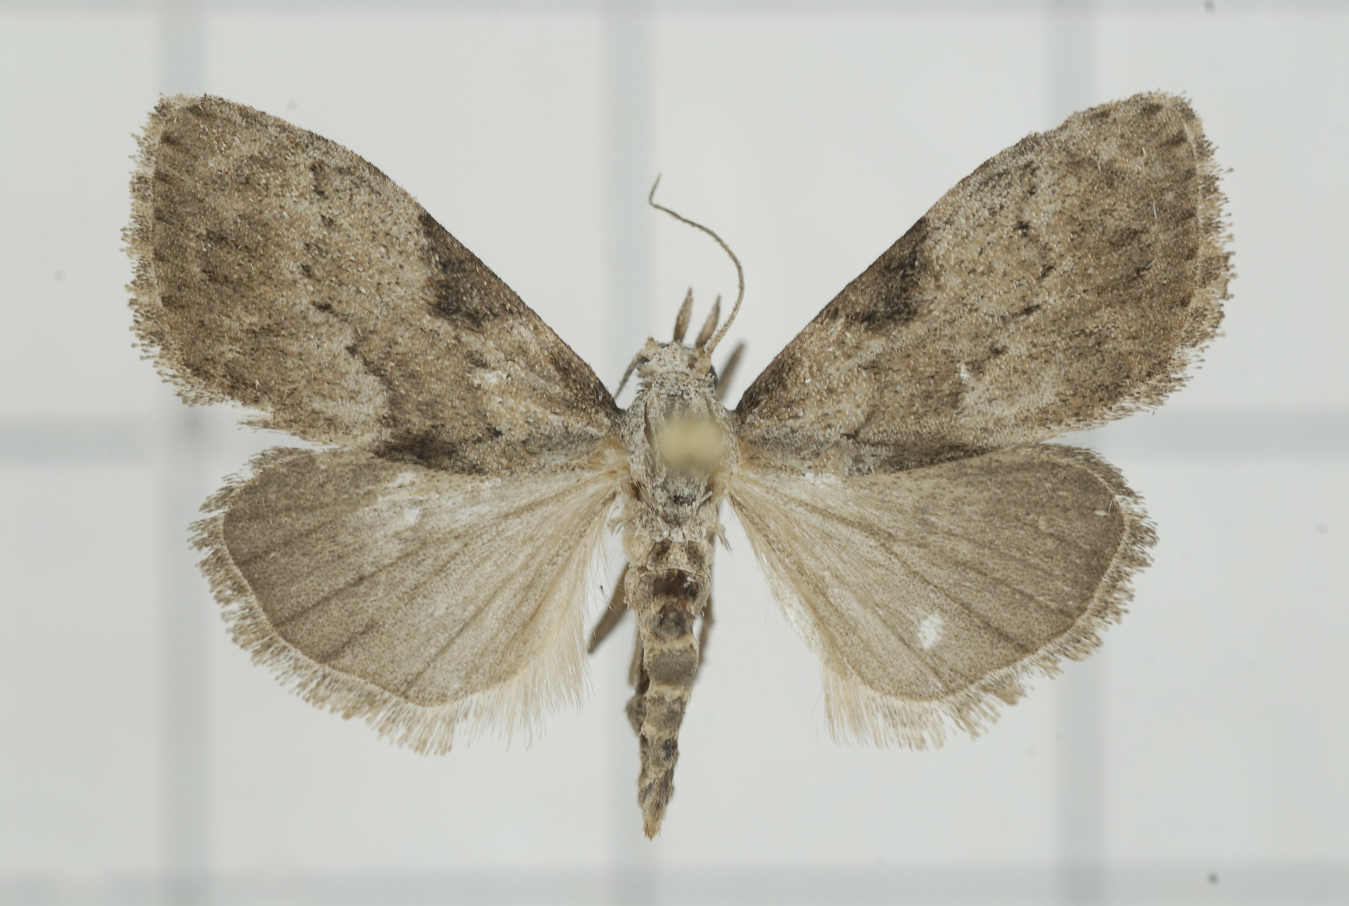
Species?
Meganola major takasago
